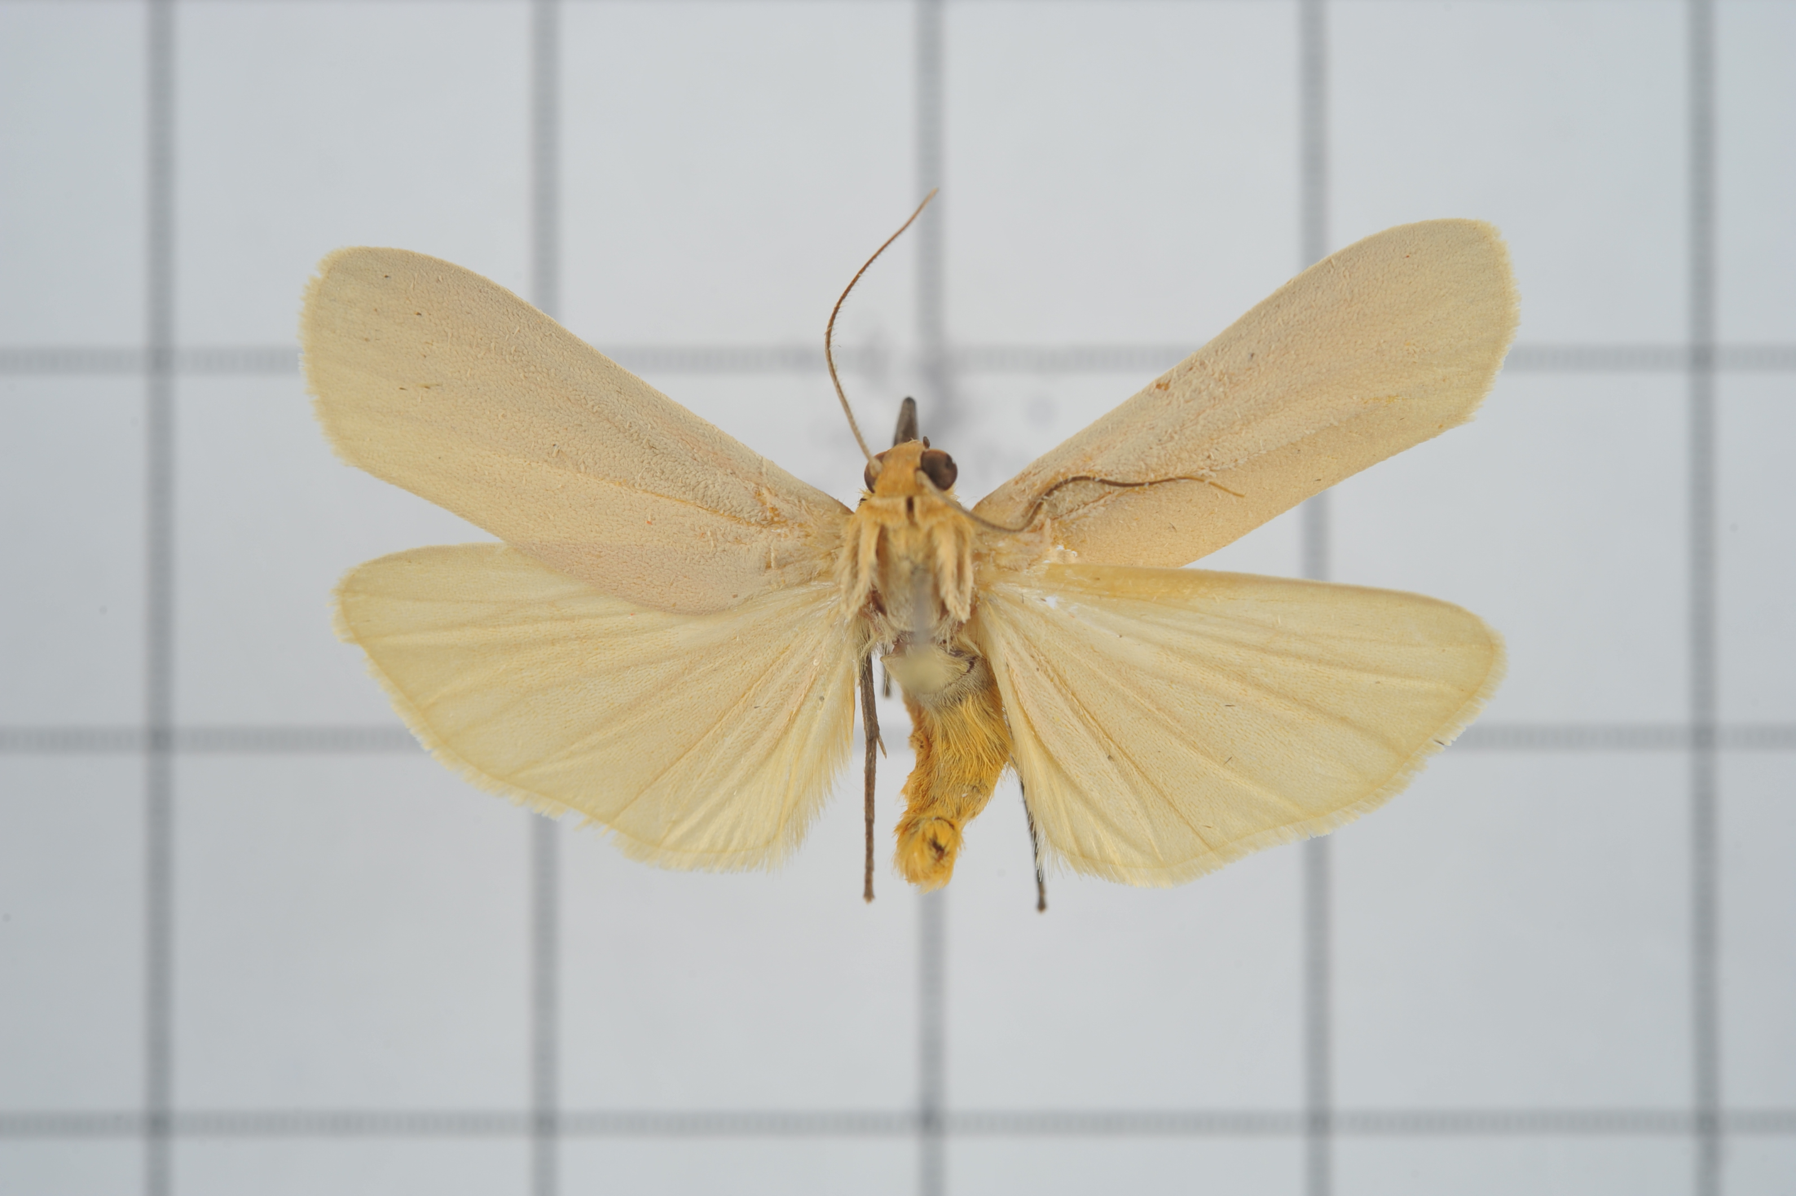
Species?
Eilema ranrunensis
